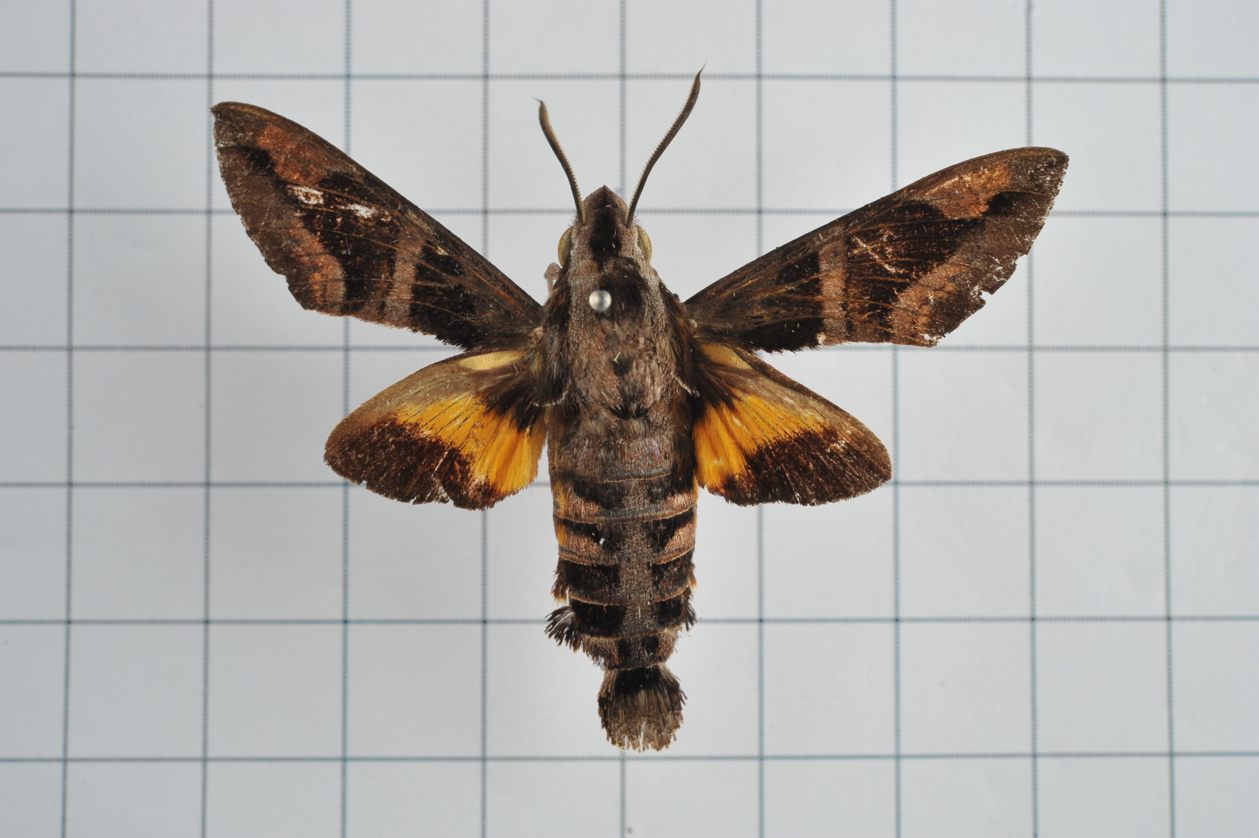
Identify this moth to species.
Macroglossum mitchellii imperator
